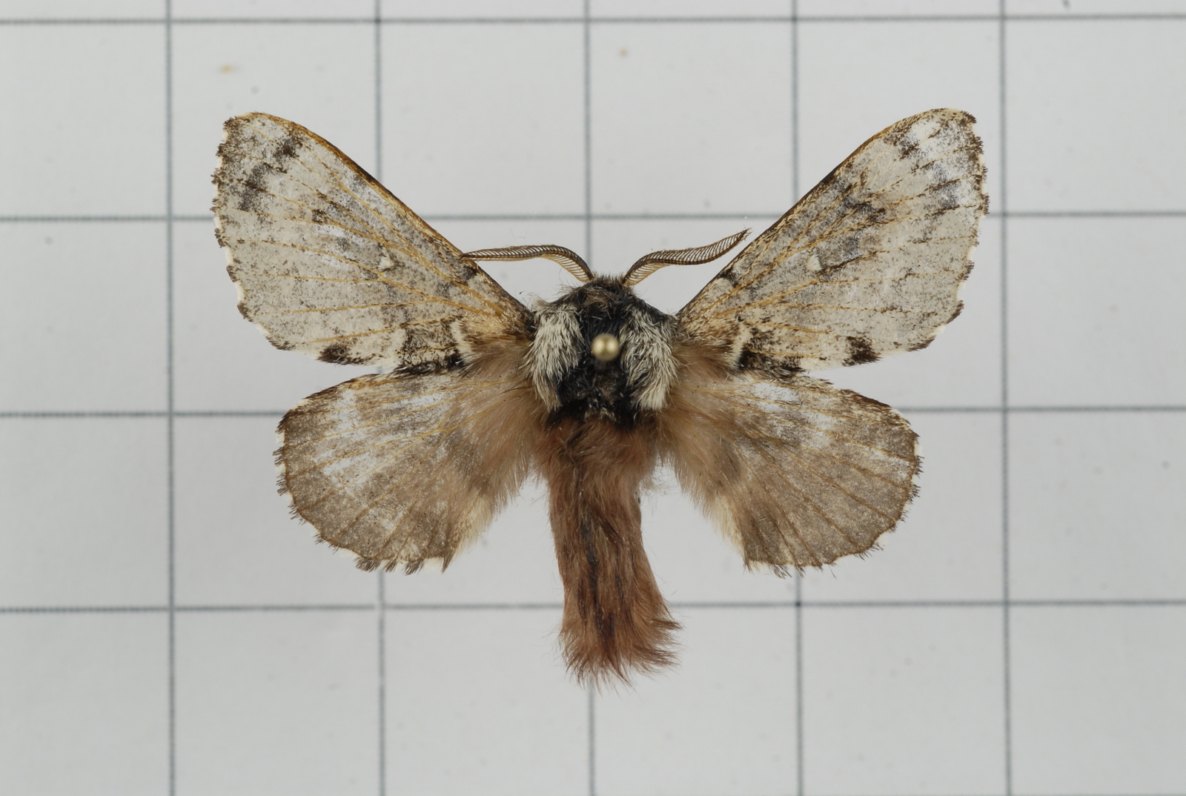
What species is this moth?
Cosmotriche discitincta discitincta
